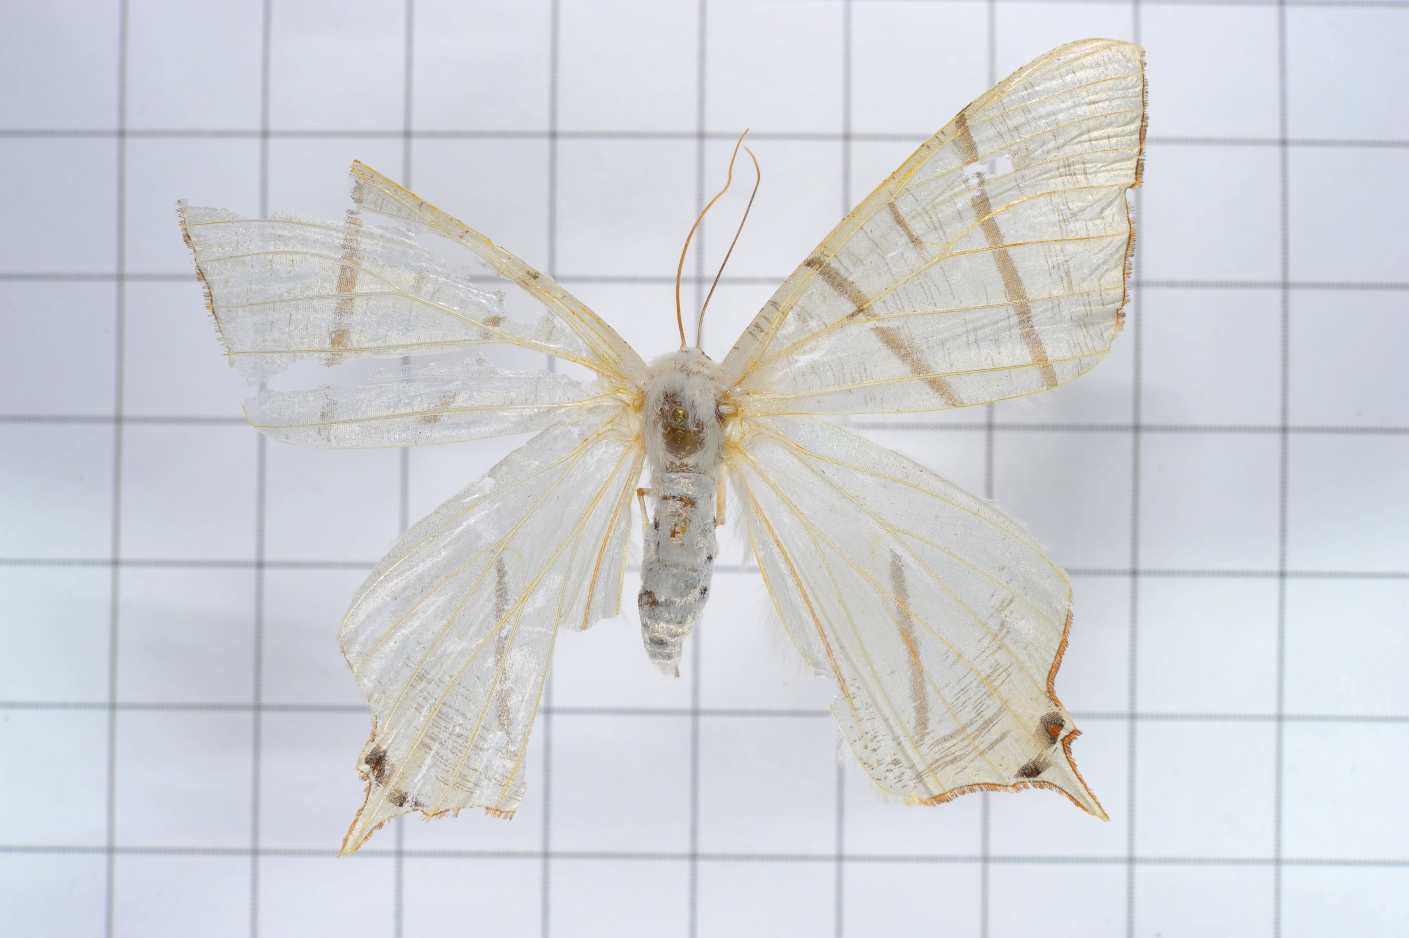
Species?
Ourapteryx yerburii virescens
